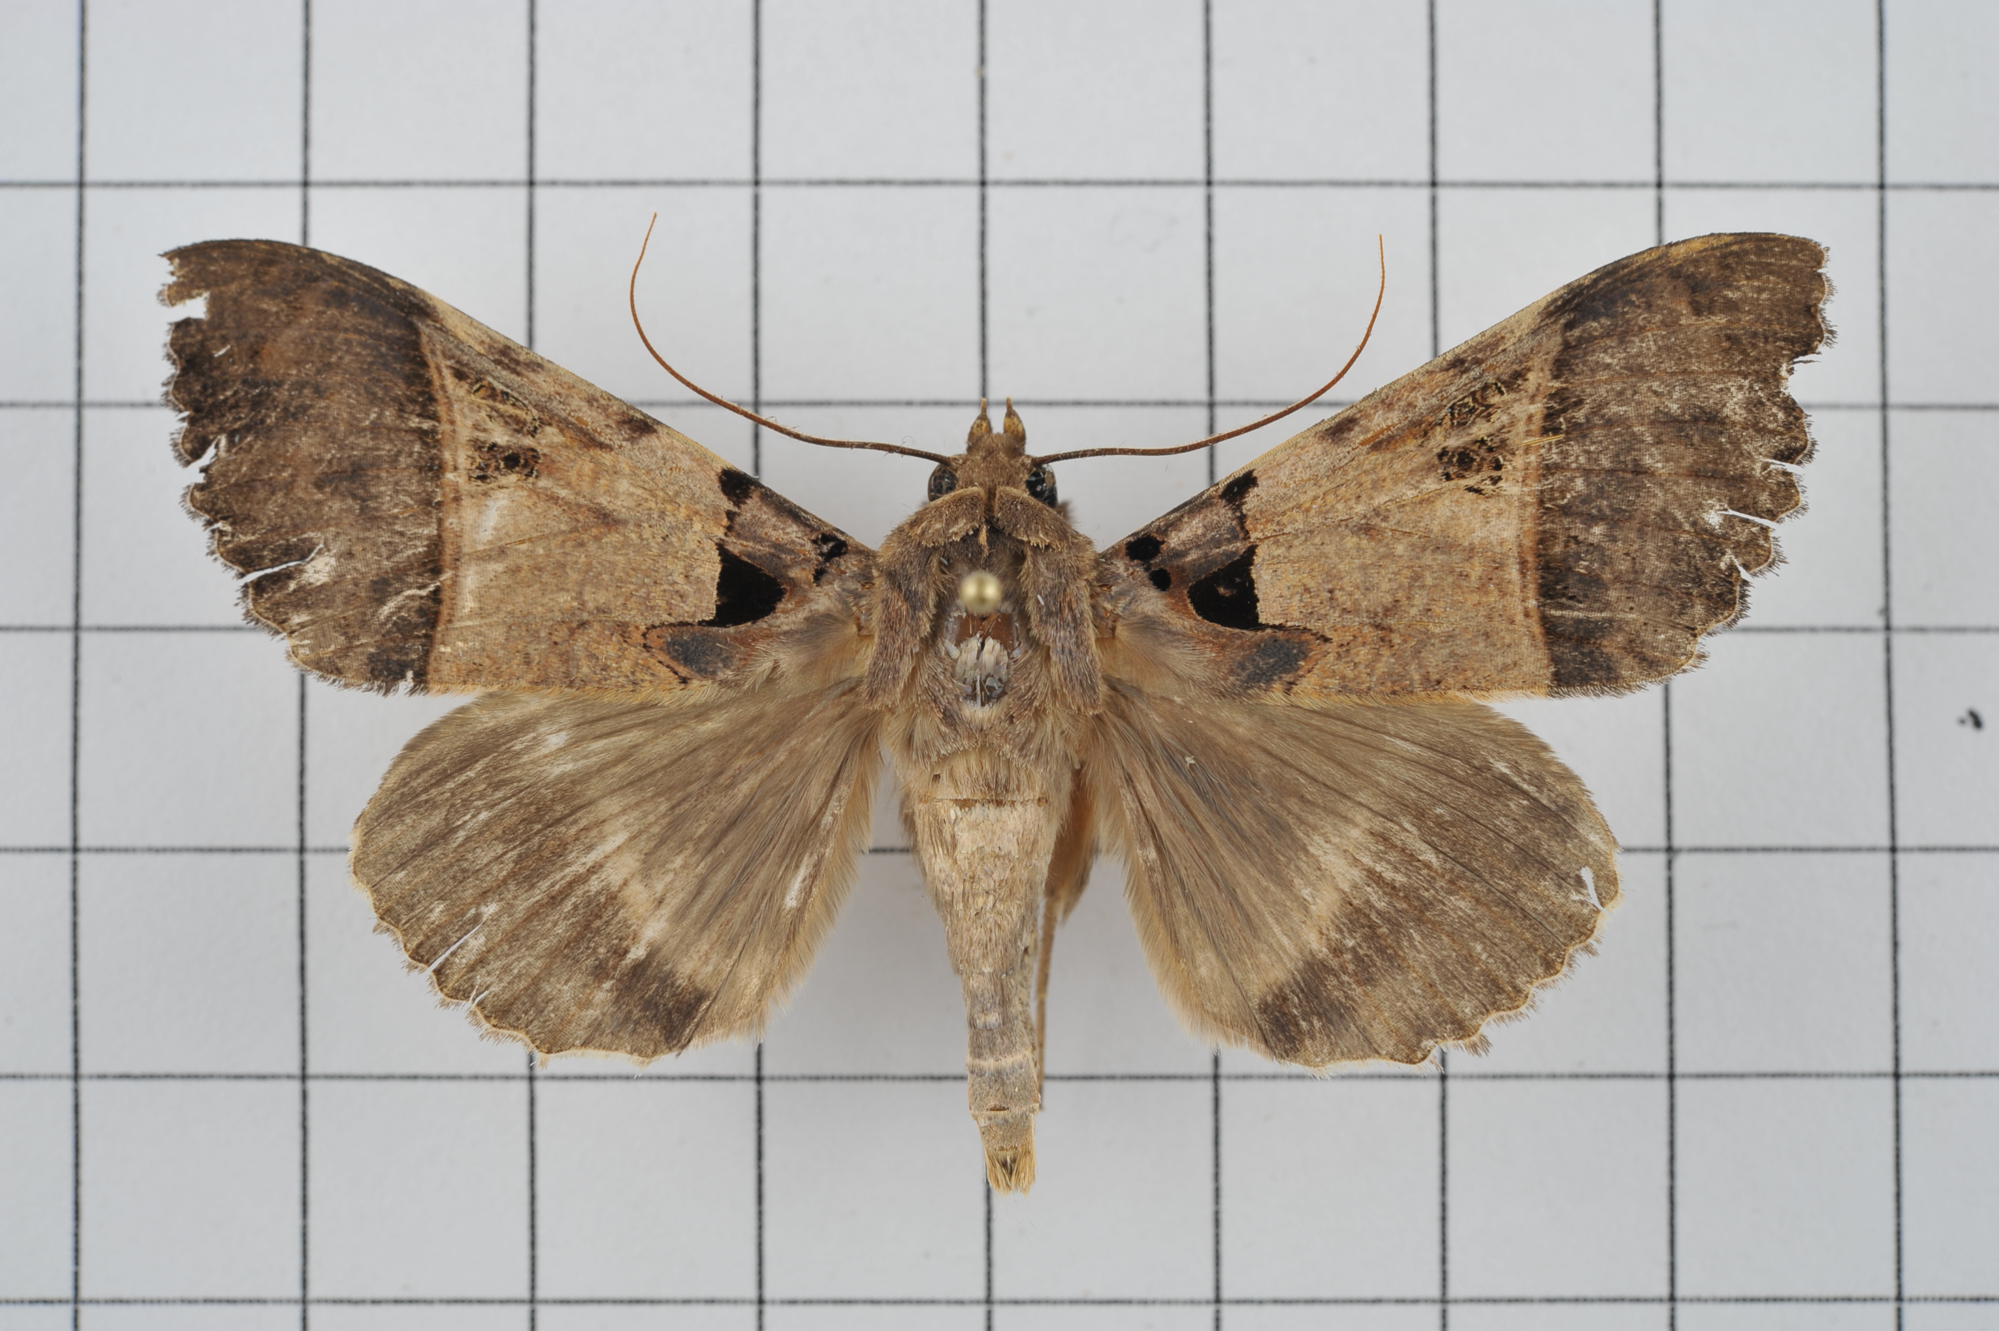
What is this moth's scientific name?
Serrodes campana
